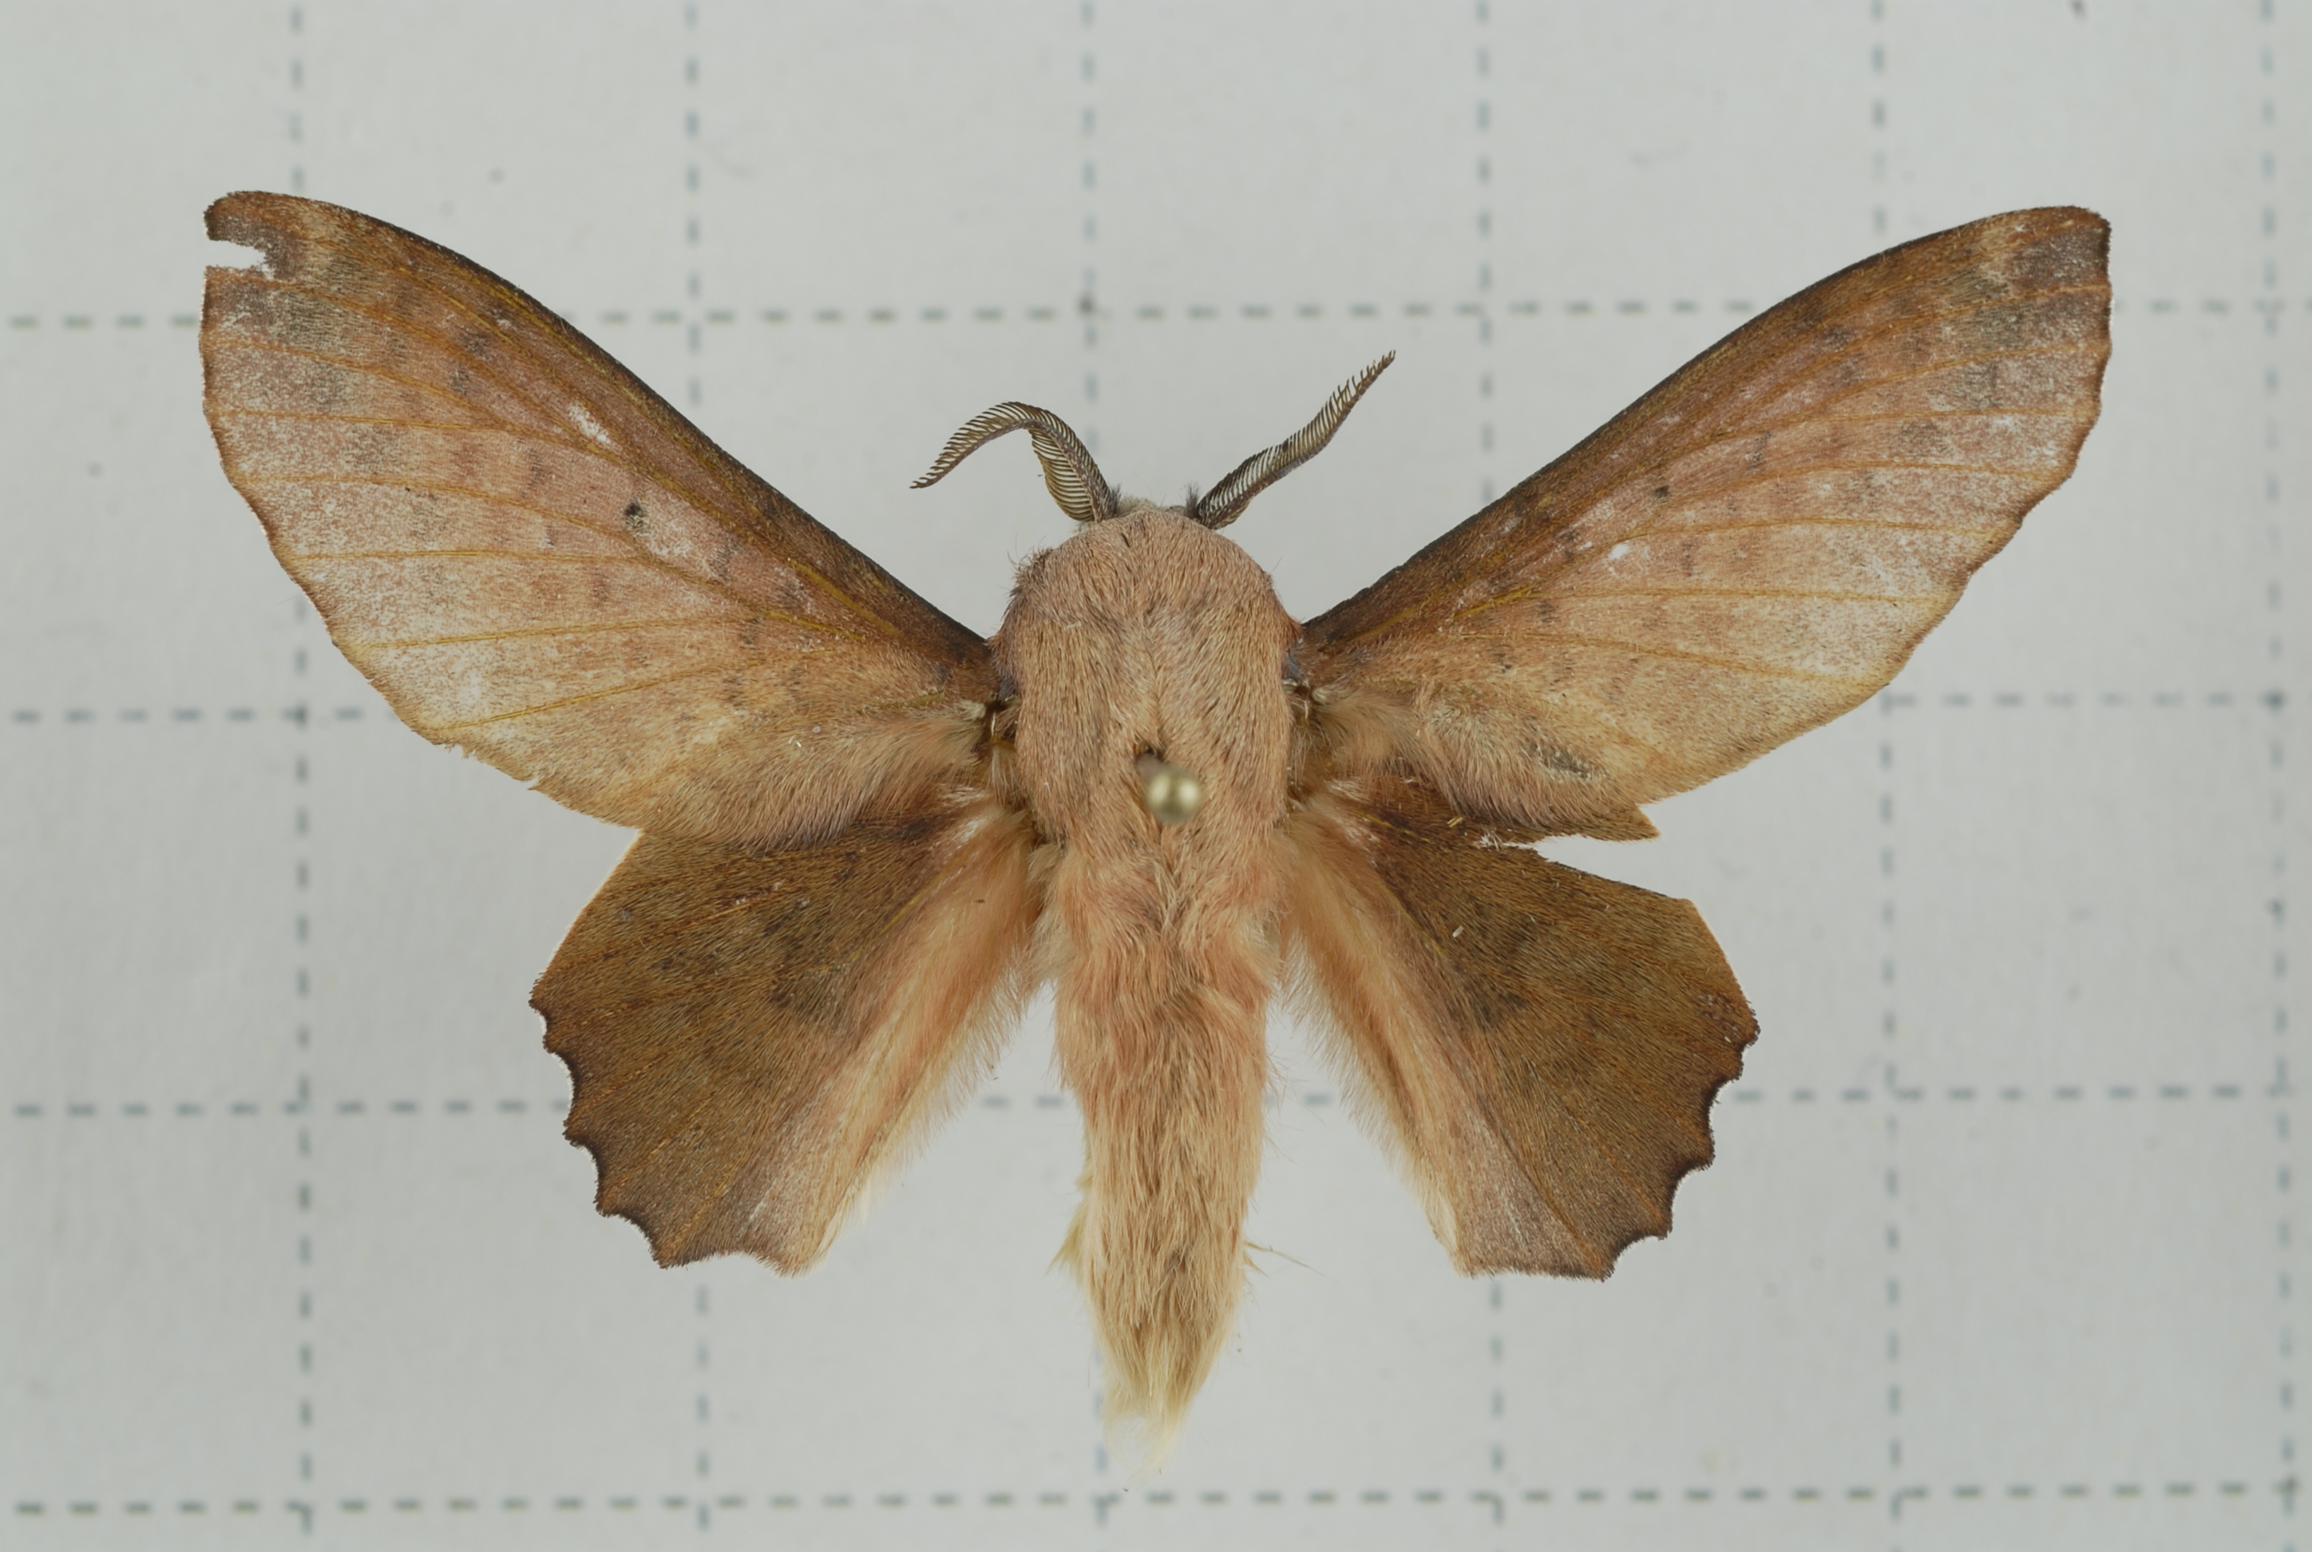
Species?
Paradoxopla sinuata taiwana
